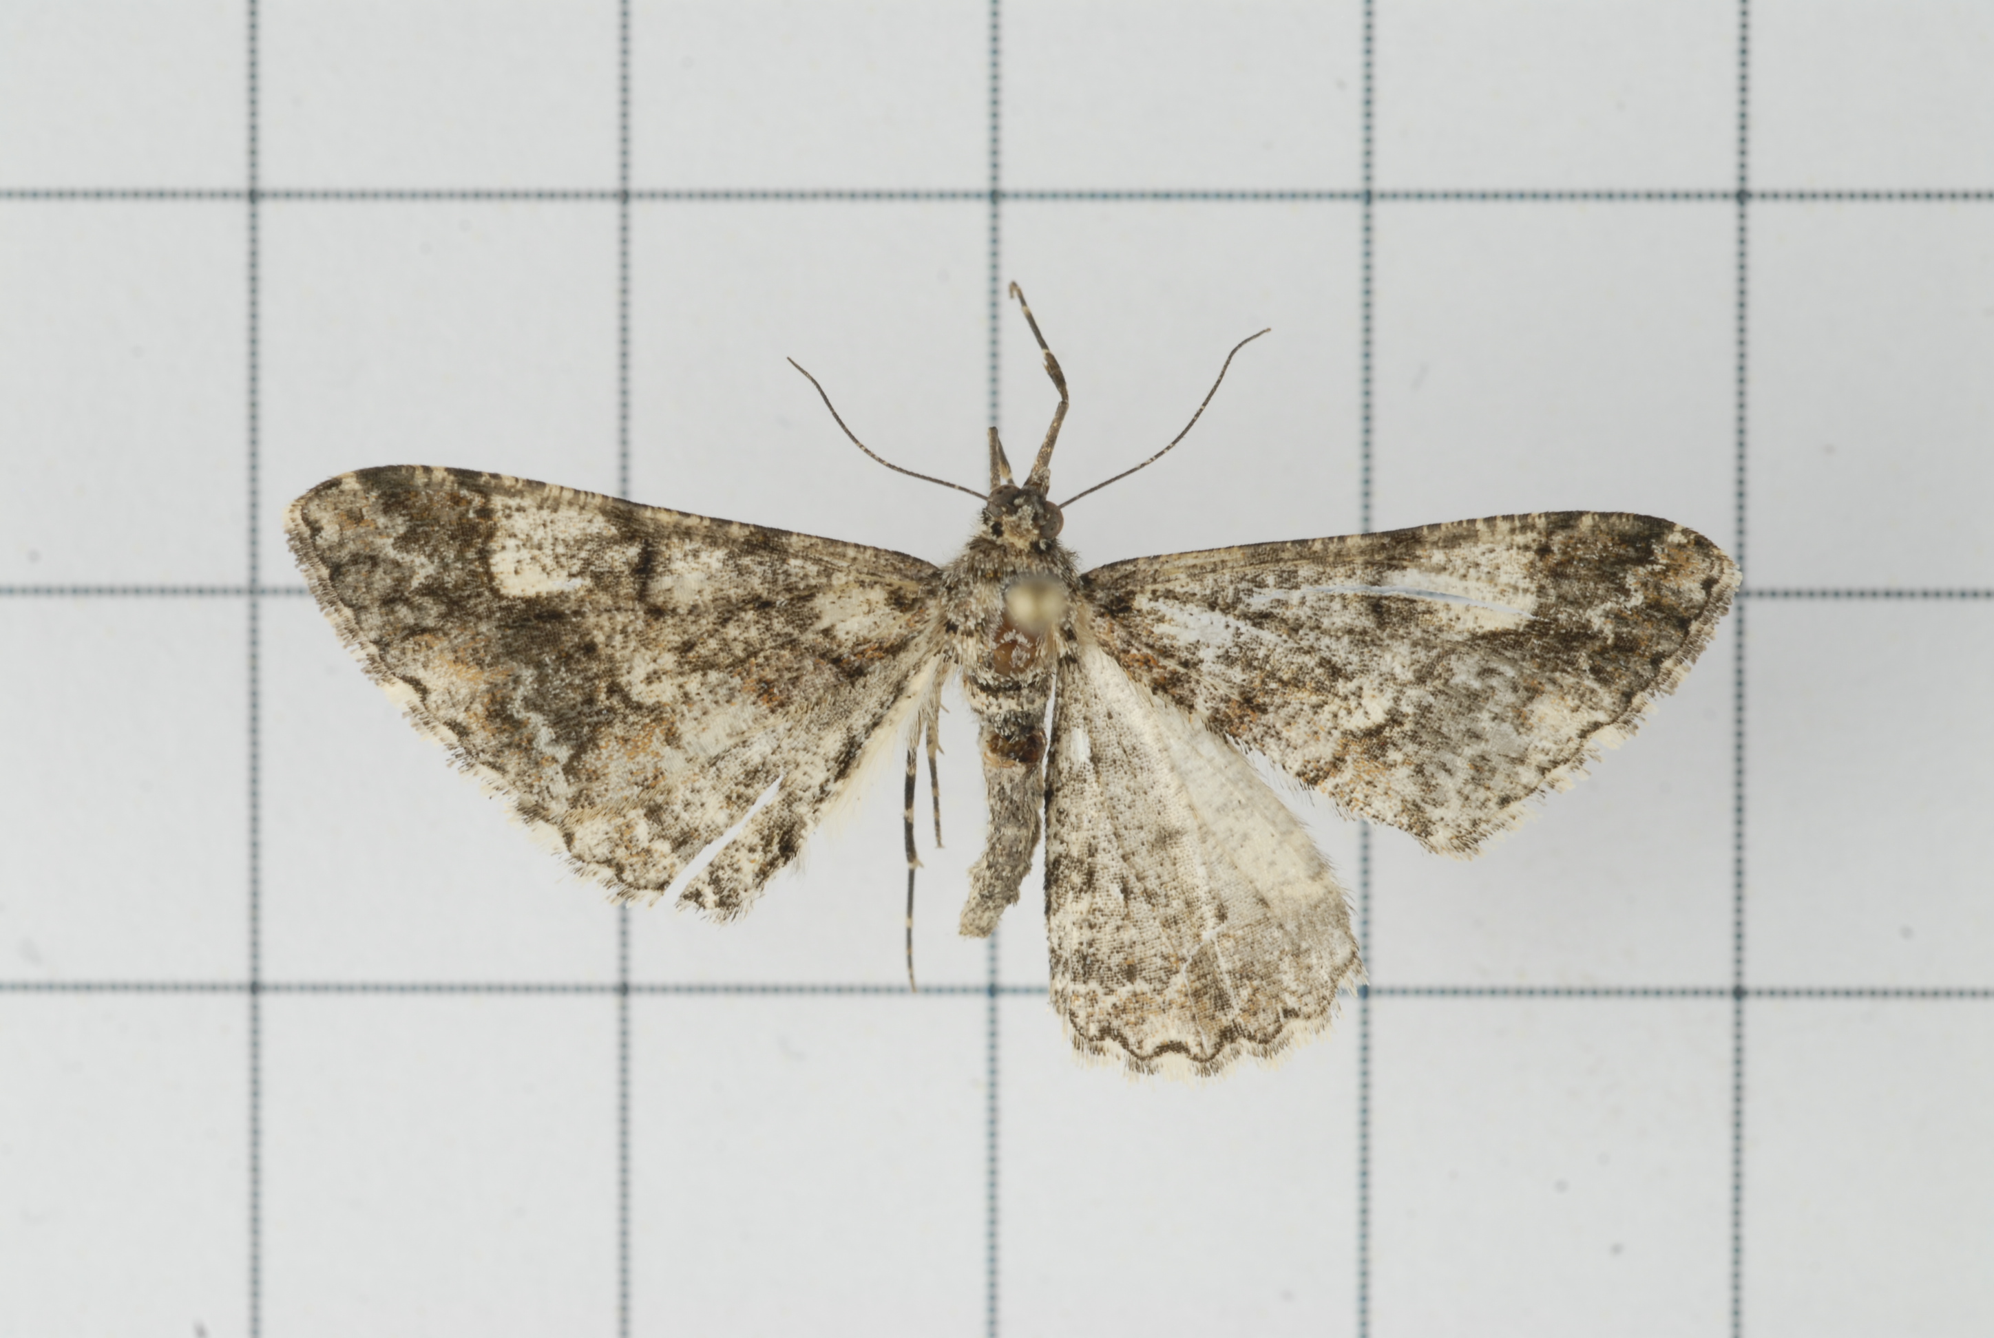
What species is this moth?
Alcis taiwanovariegata
